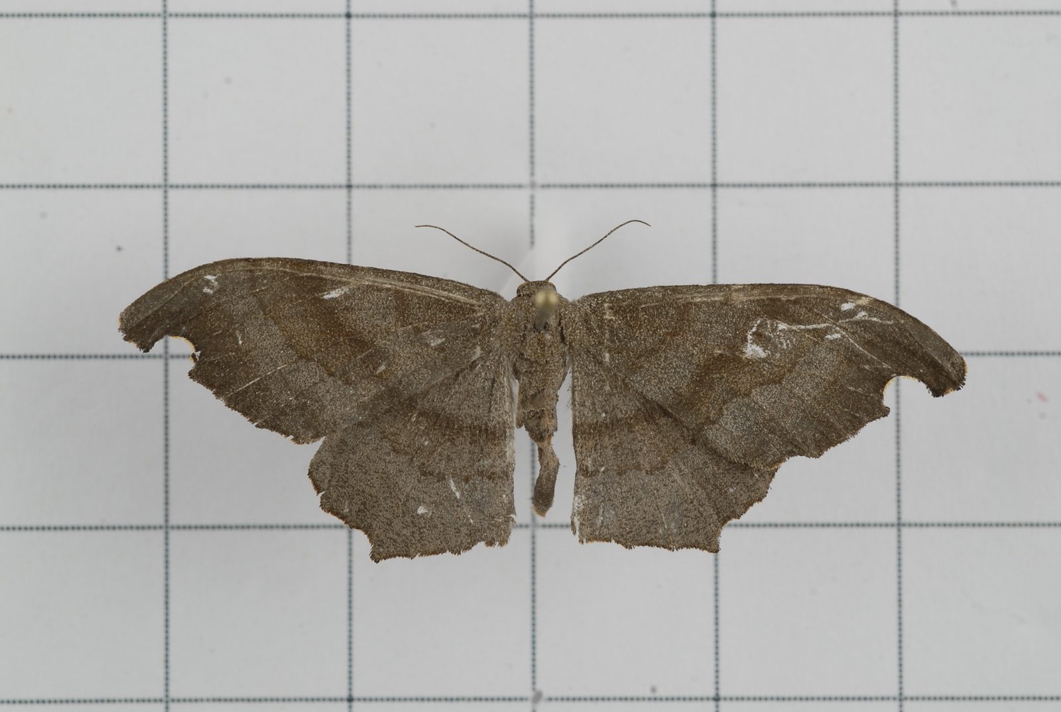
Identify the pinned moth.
Hyposidra talaca talaca
